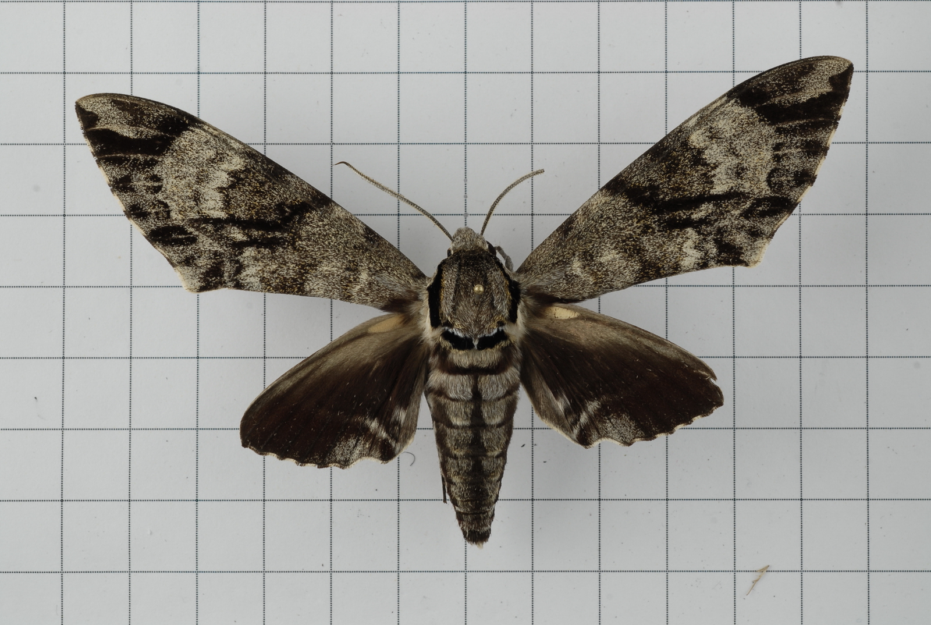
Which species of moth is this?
Notonagemia analis analis
